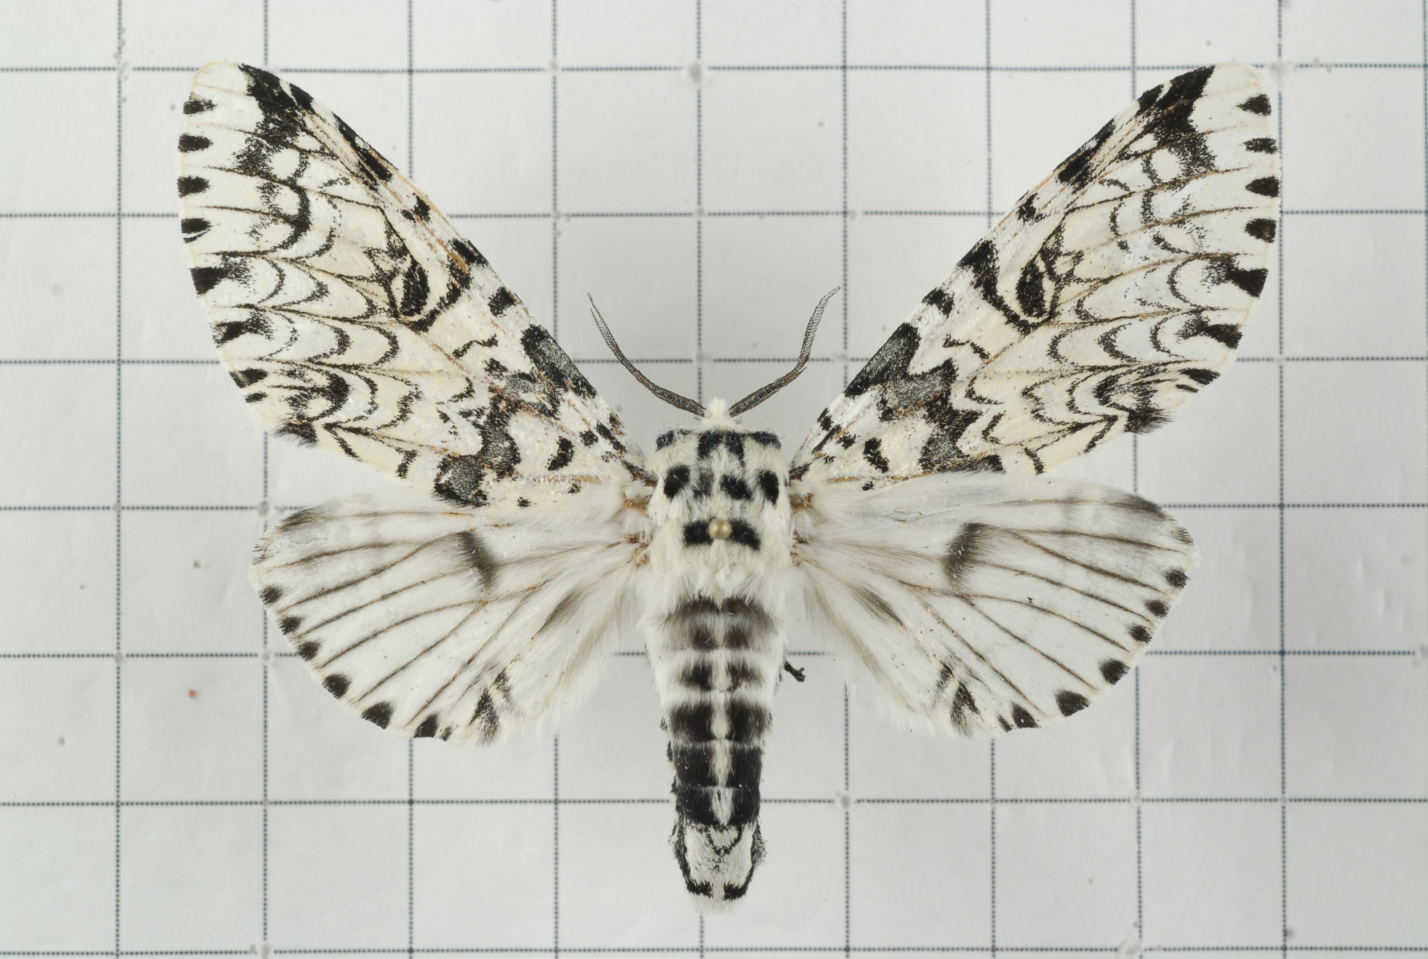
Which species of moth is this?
Kamalia tattakana
